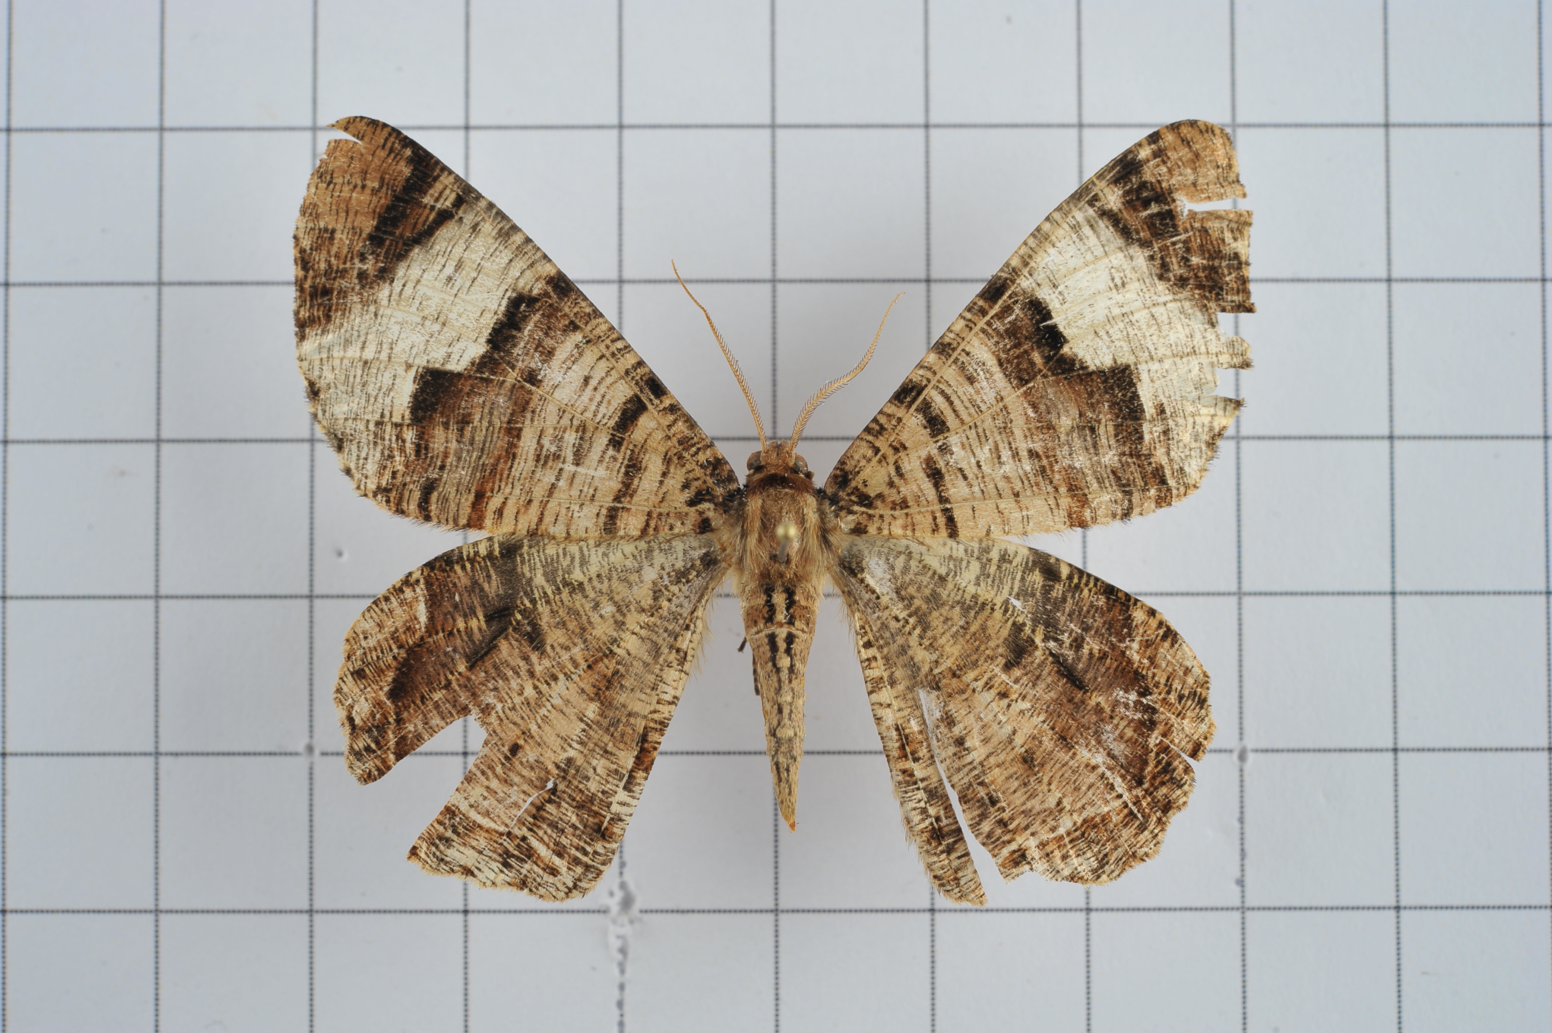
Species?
Xandrames latiferaria curvistriga
